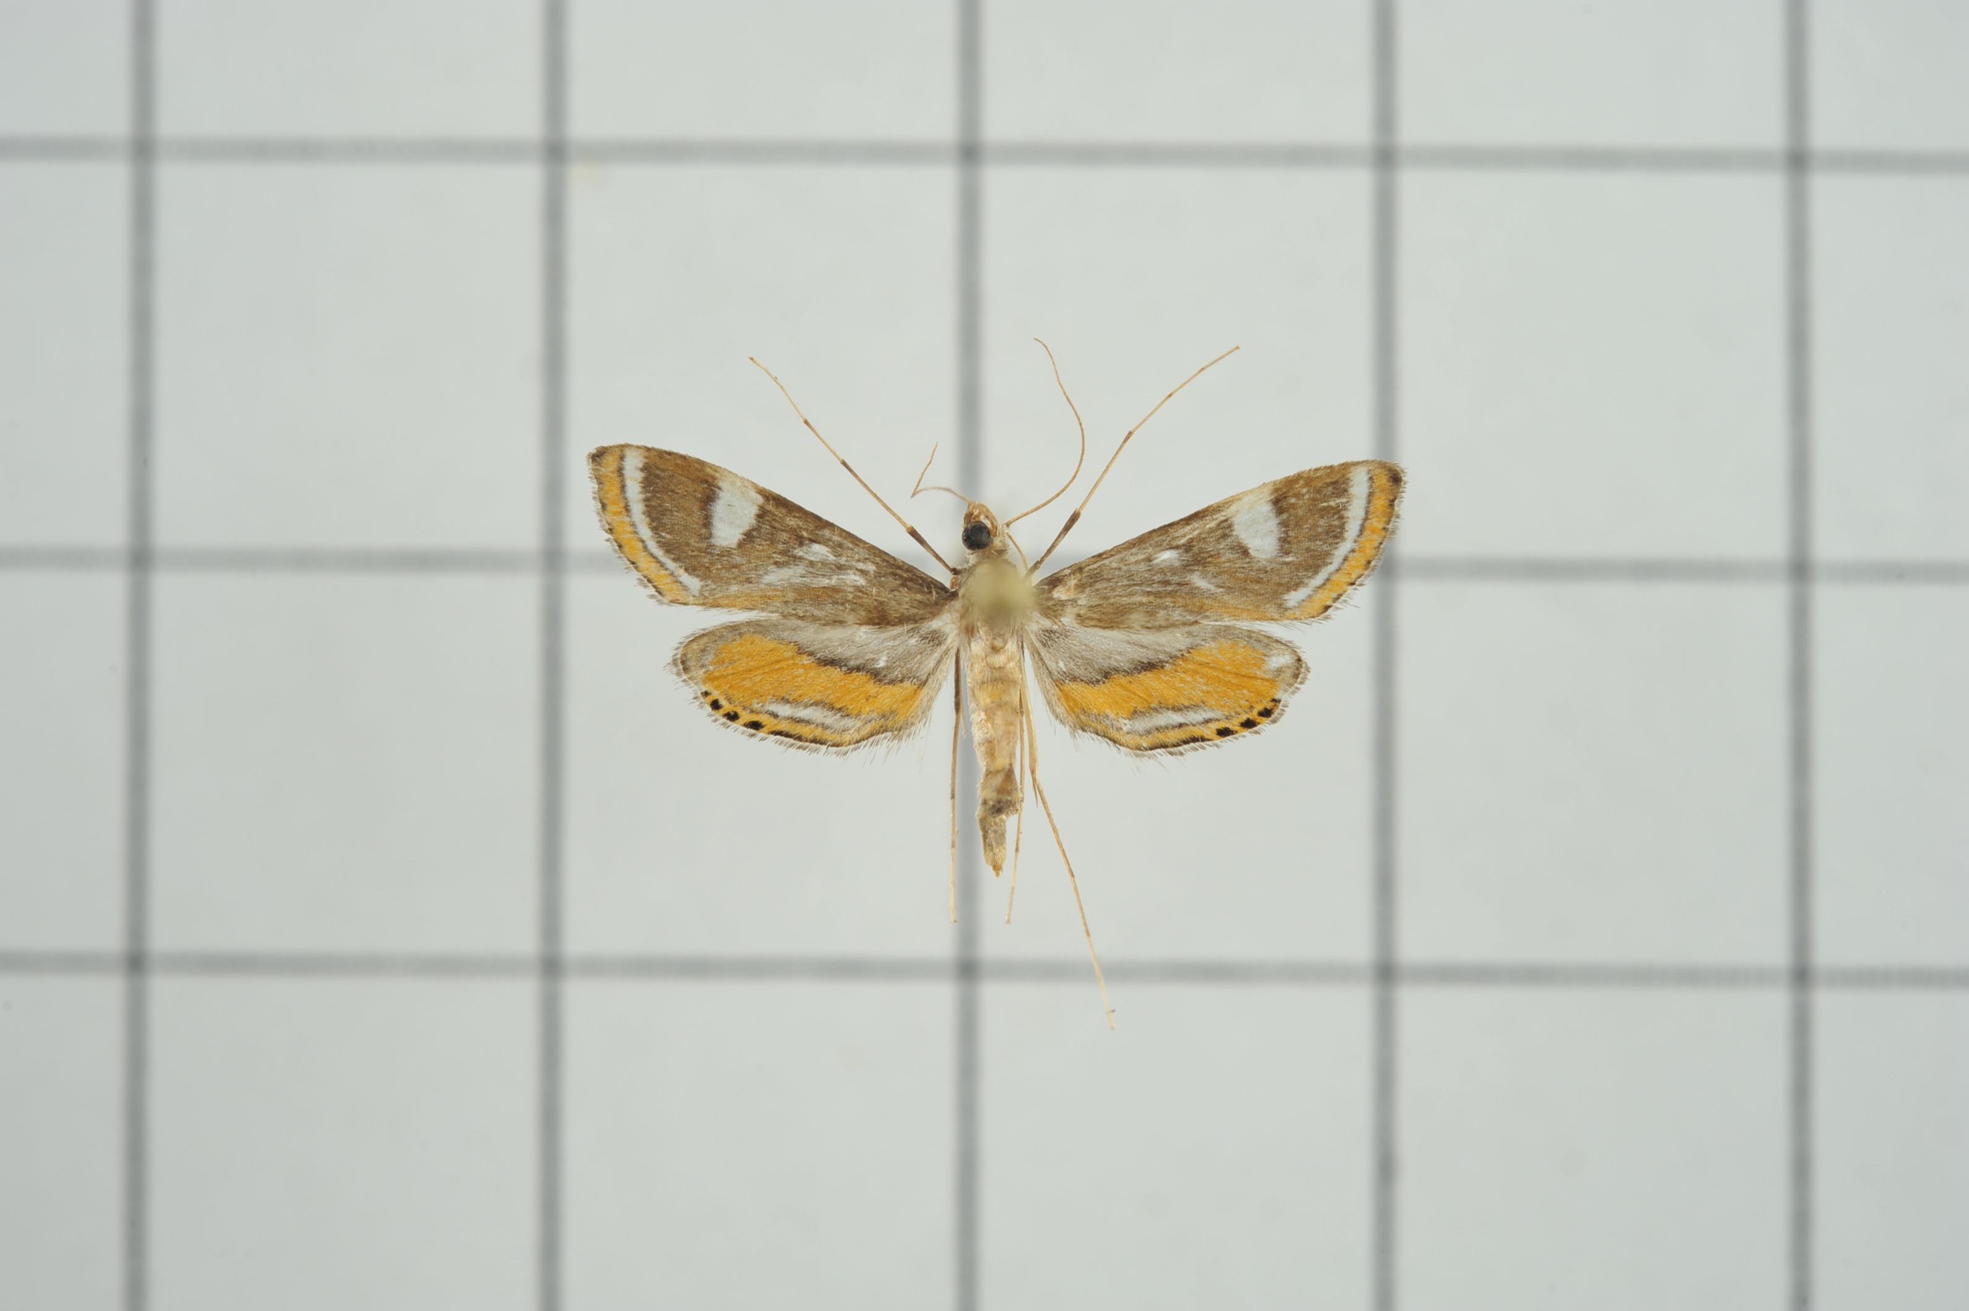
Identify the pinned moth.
Strepsinoma croesusalis
